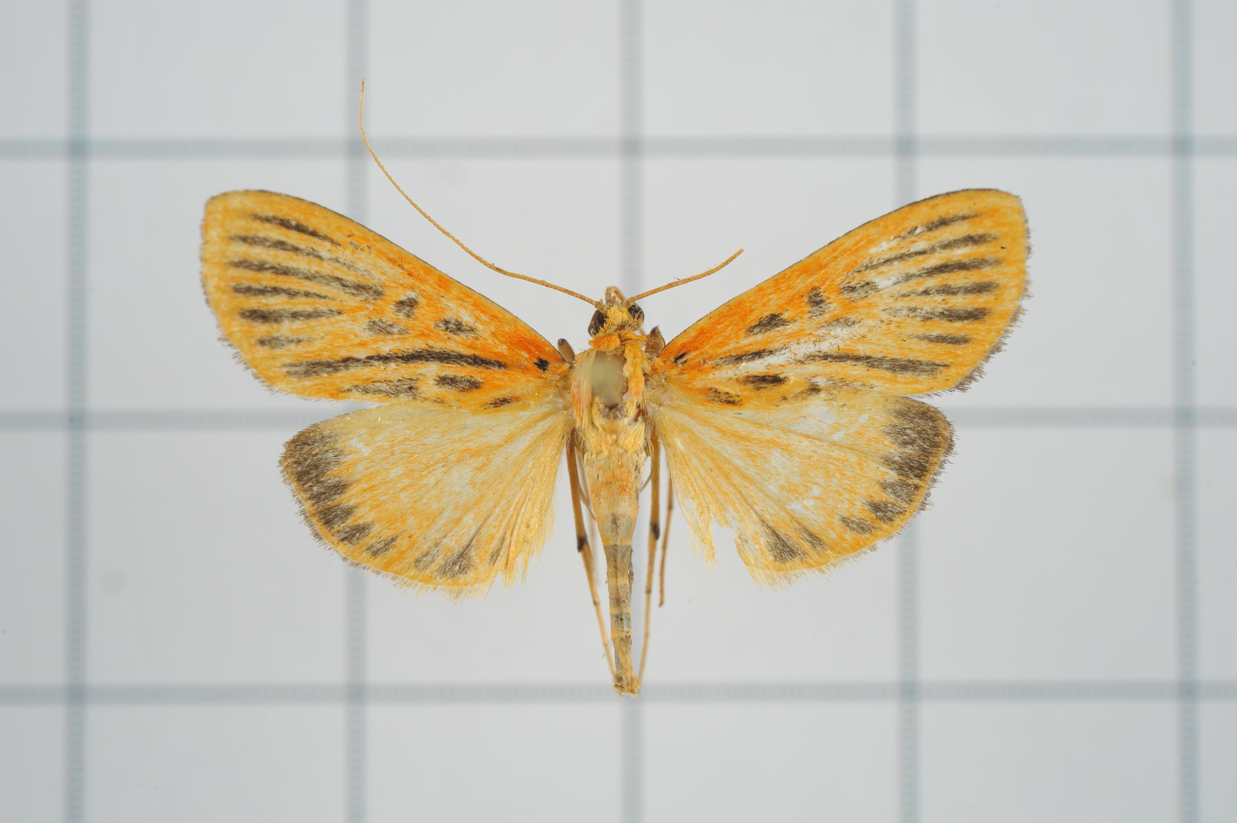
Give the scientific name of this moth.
Tyspanodes striata
